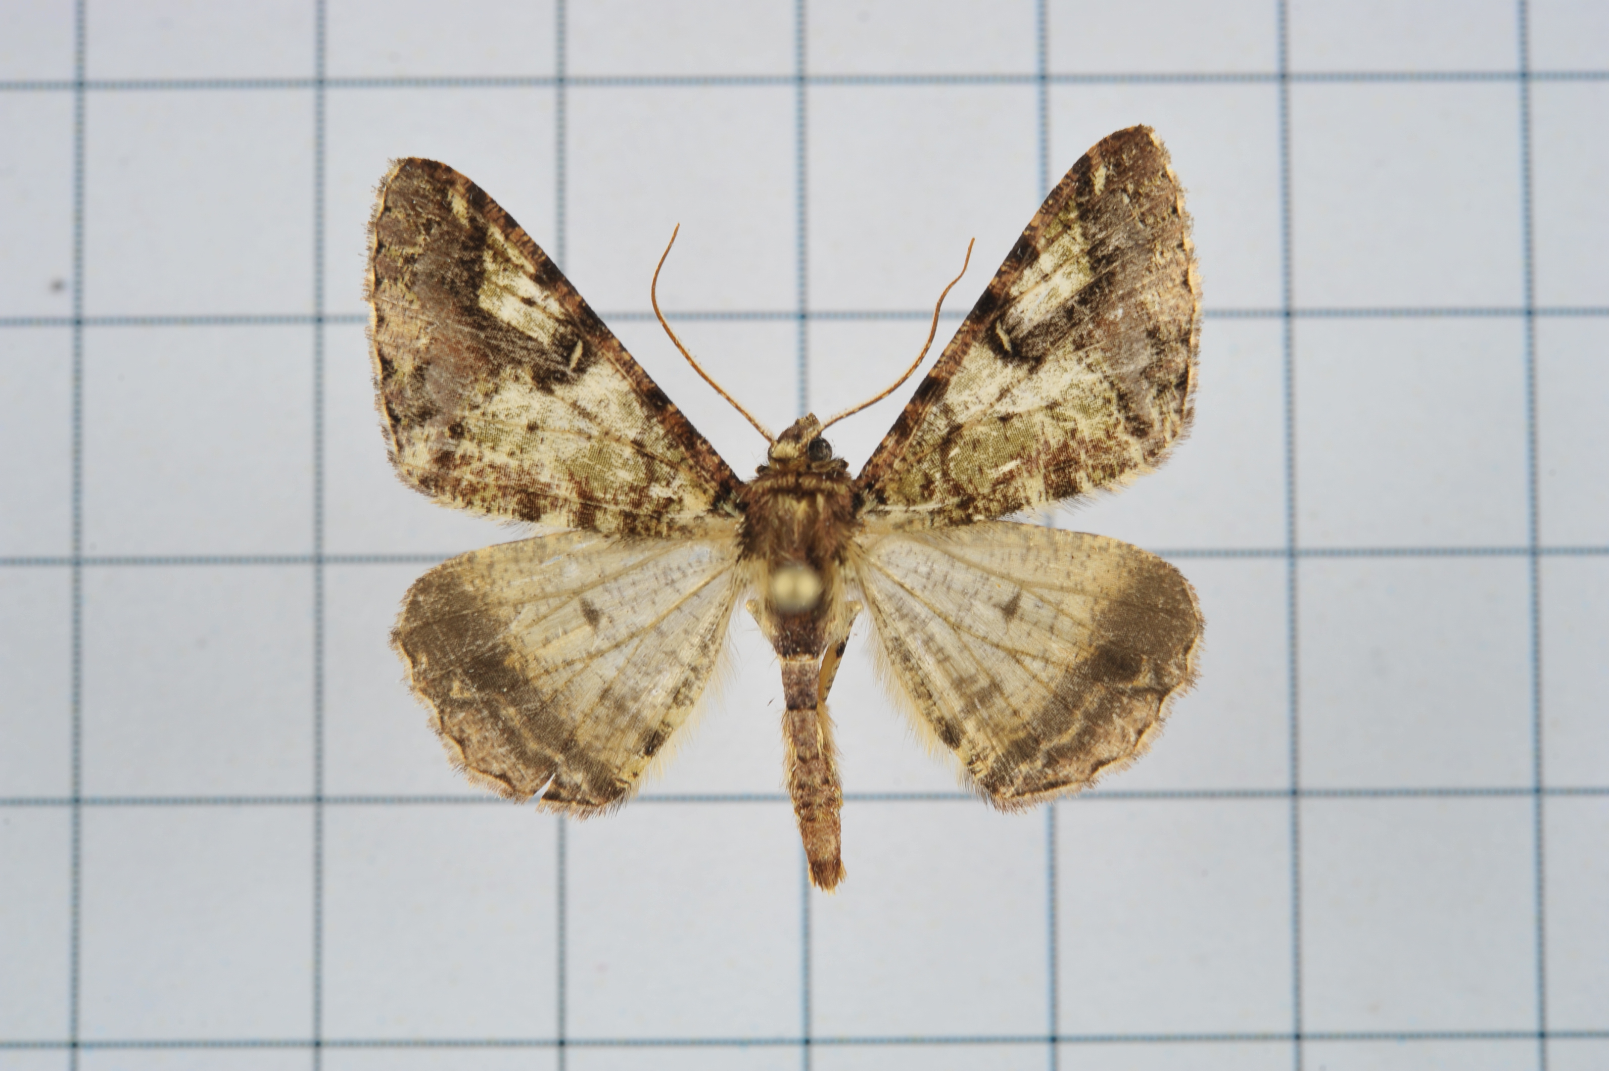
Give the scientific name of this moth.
Gasterocome pannosaria orta
